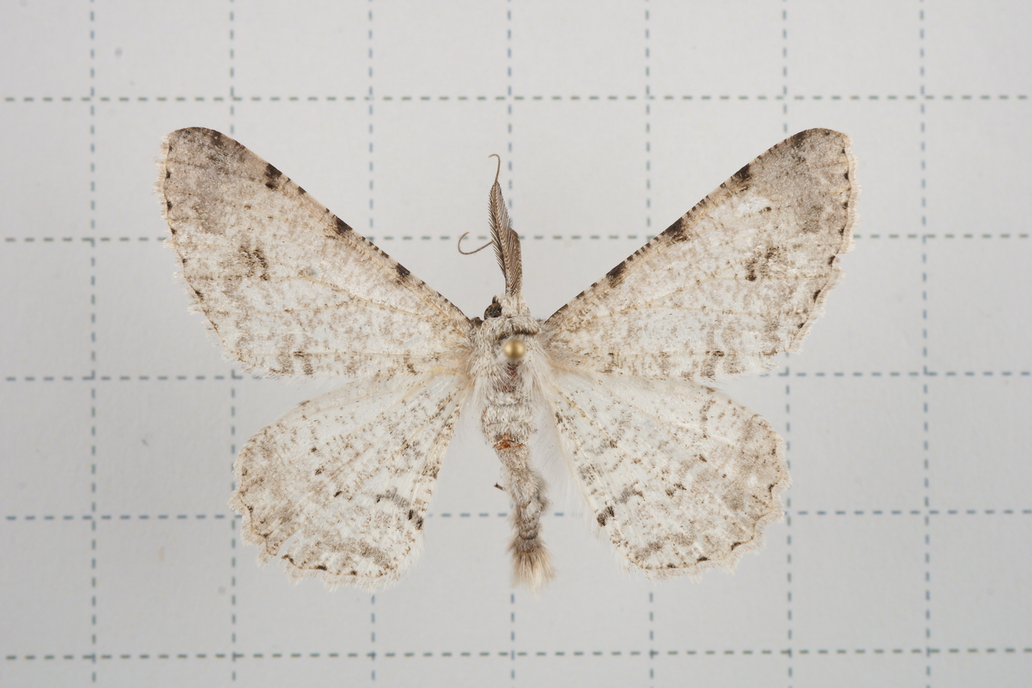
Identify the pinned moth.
Lassaba parvalbidaria parvalbidaria
